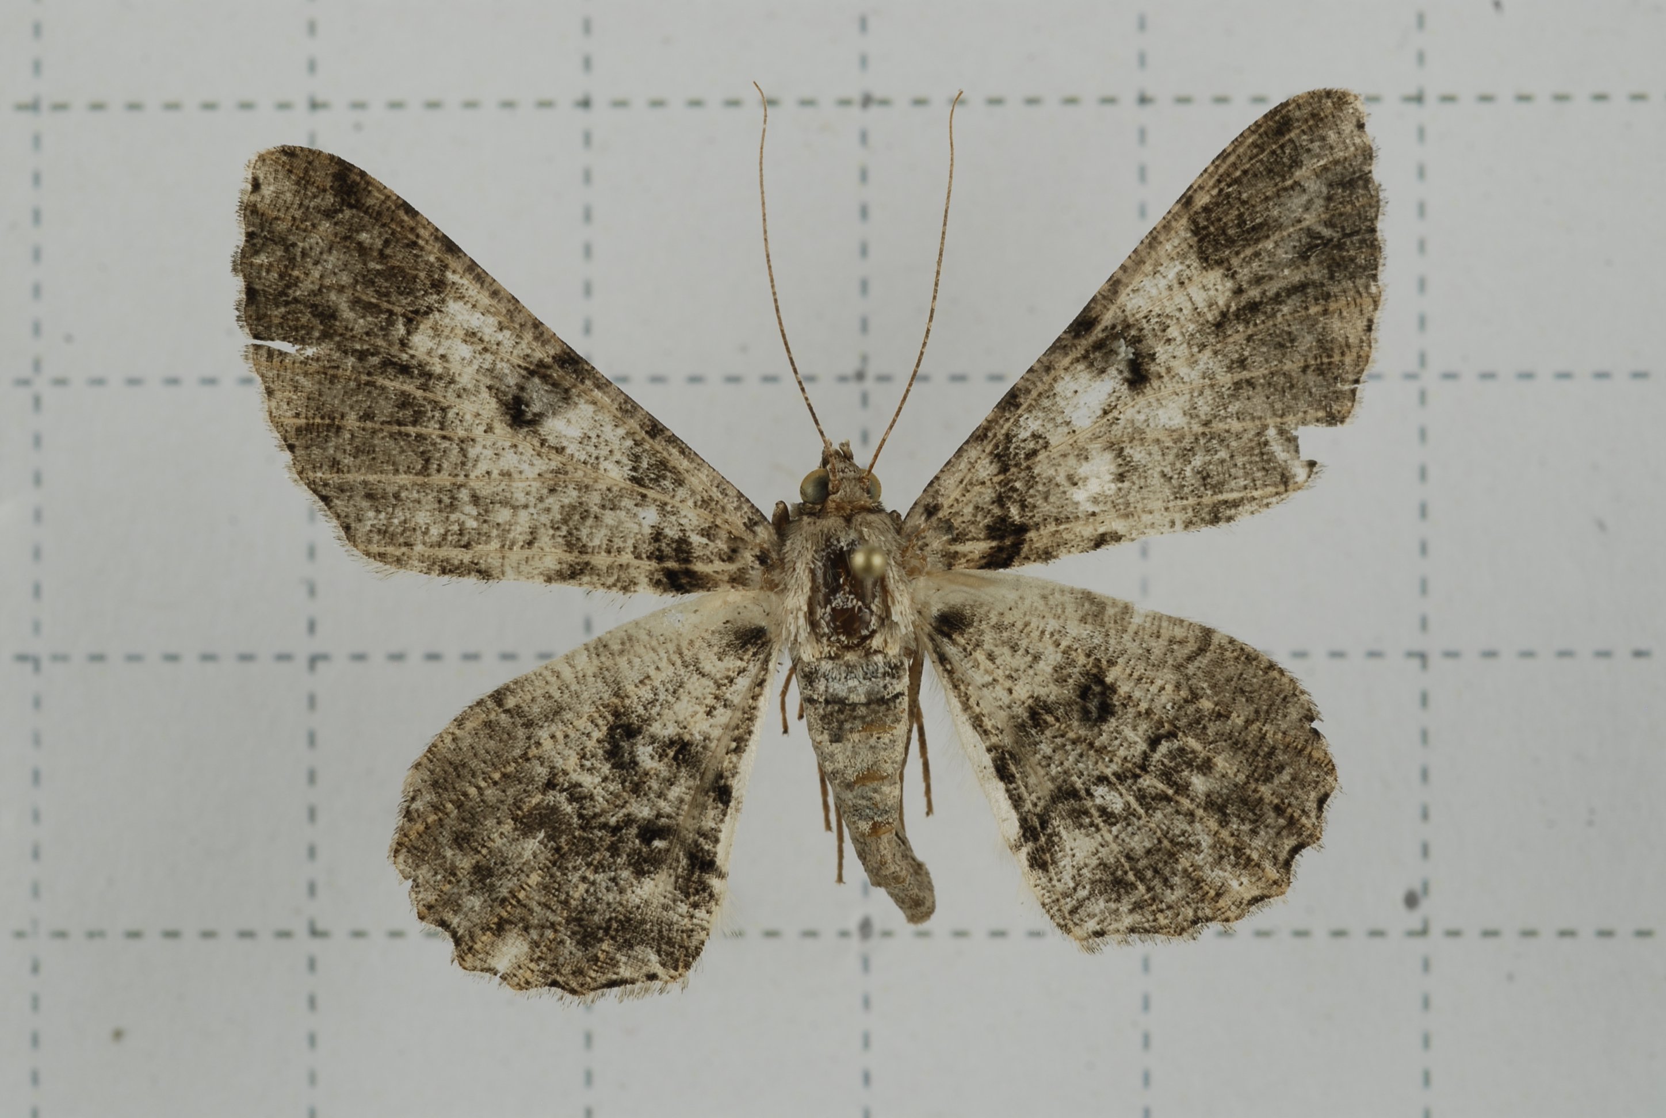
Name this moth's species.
Cleora alienaria
